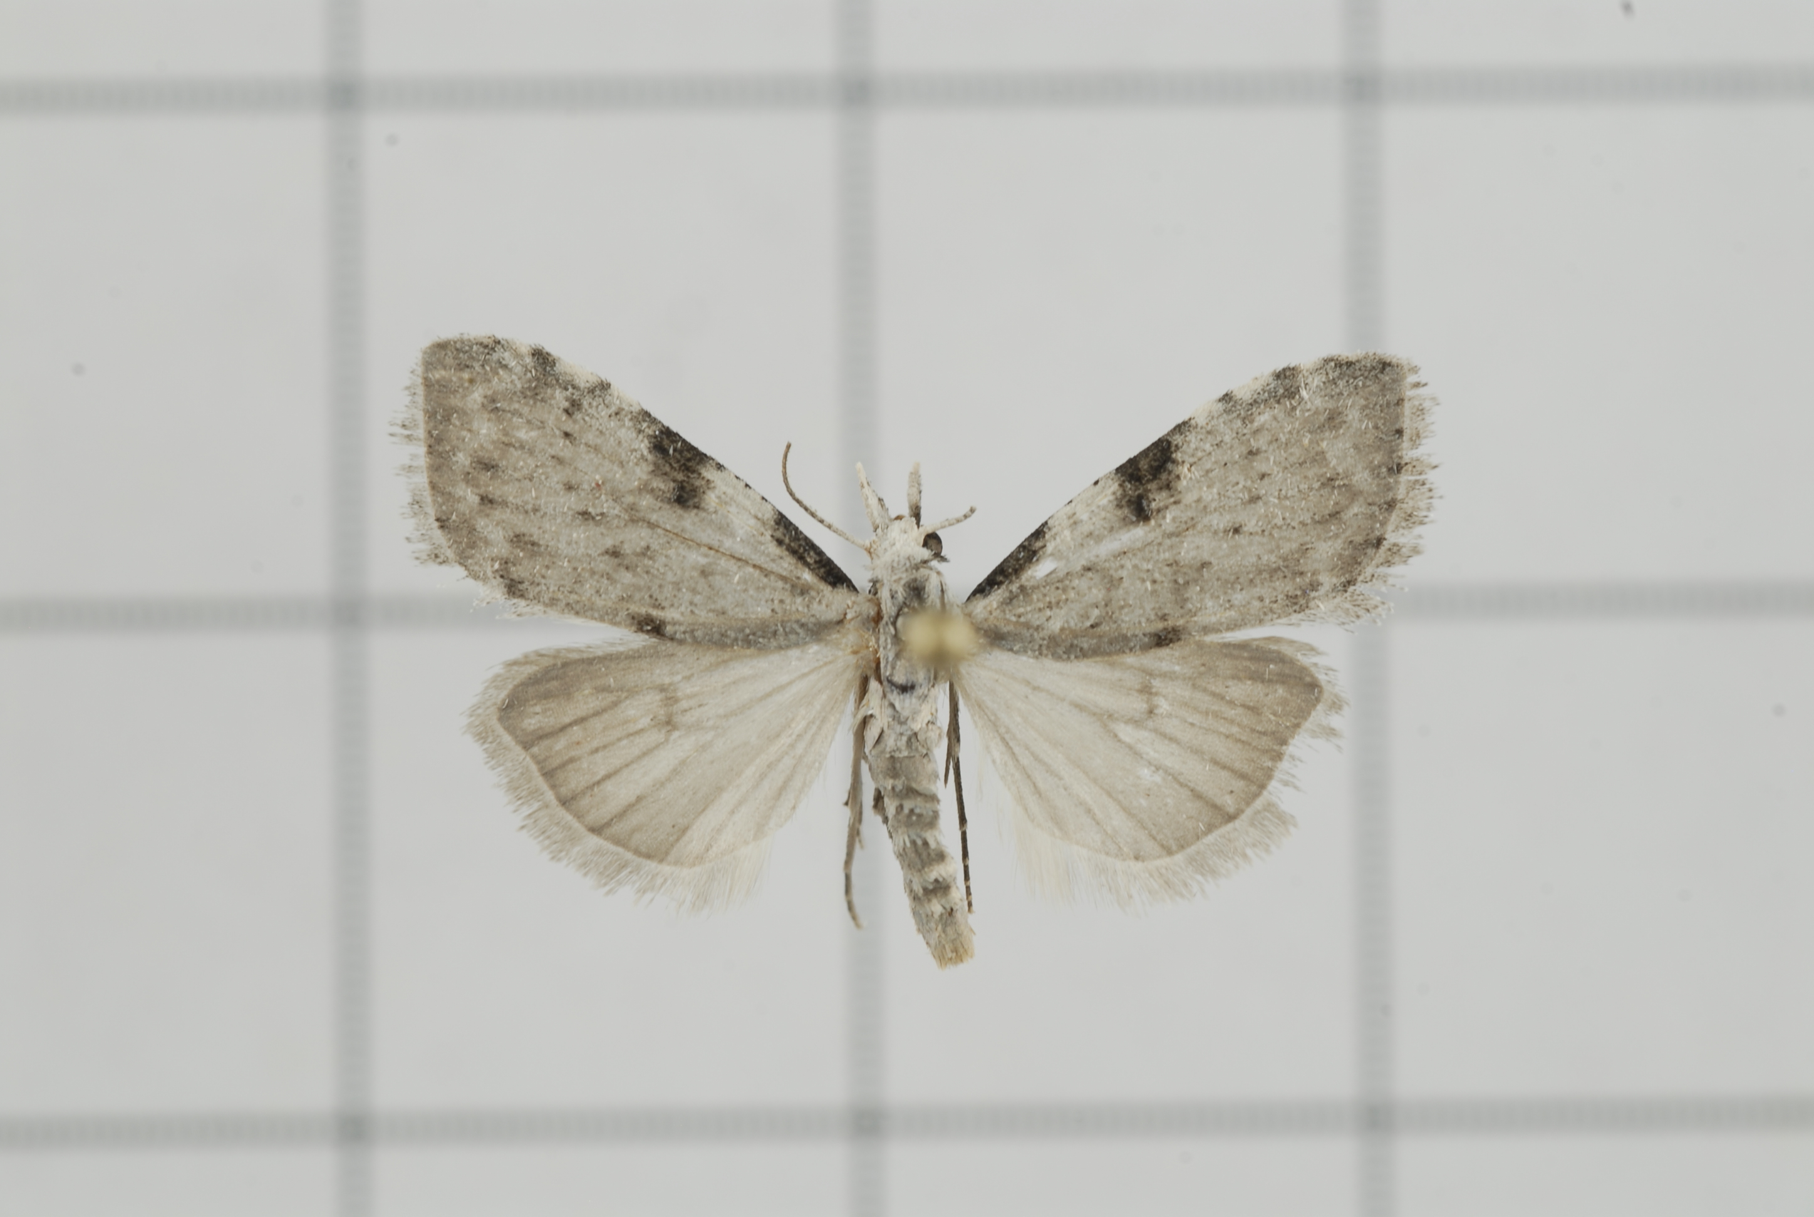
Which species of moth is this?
Nola tristicta
